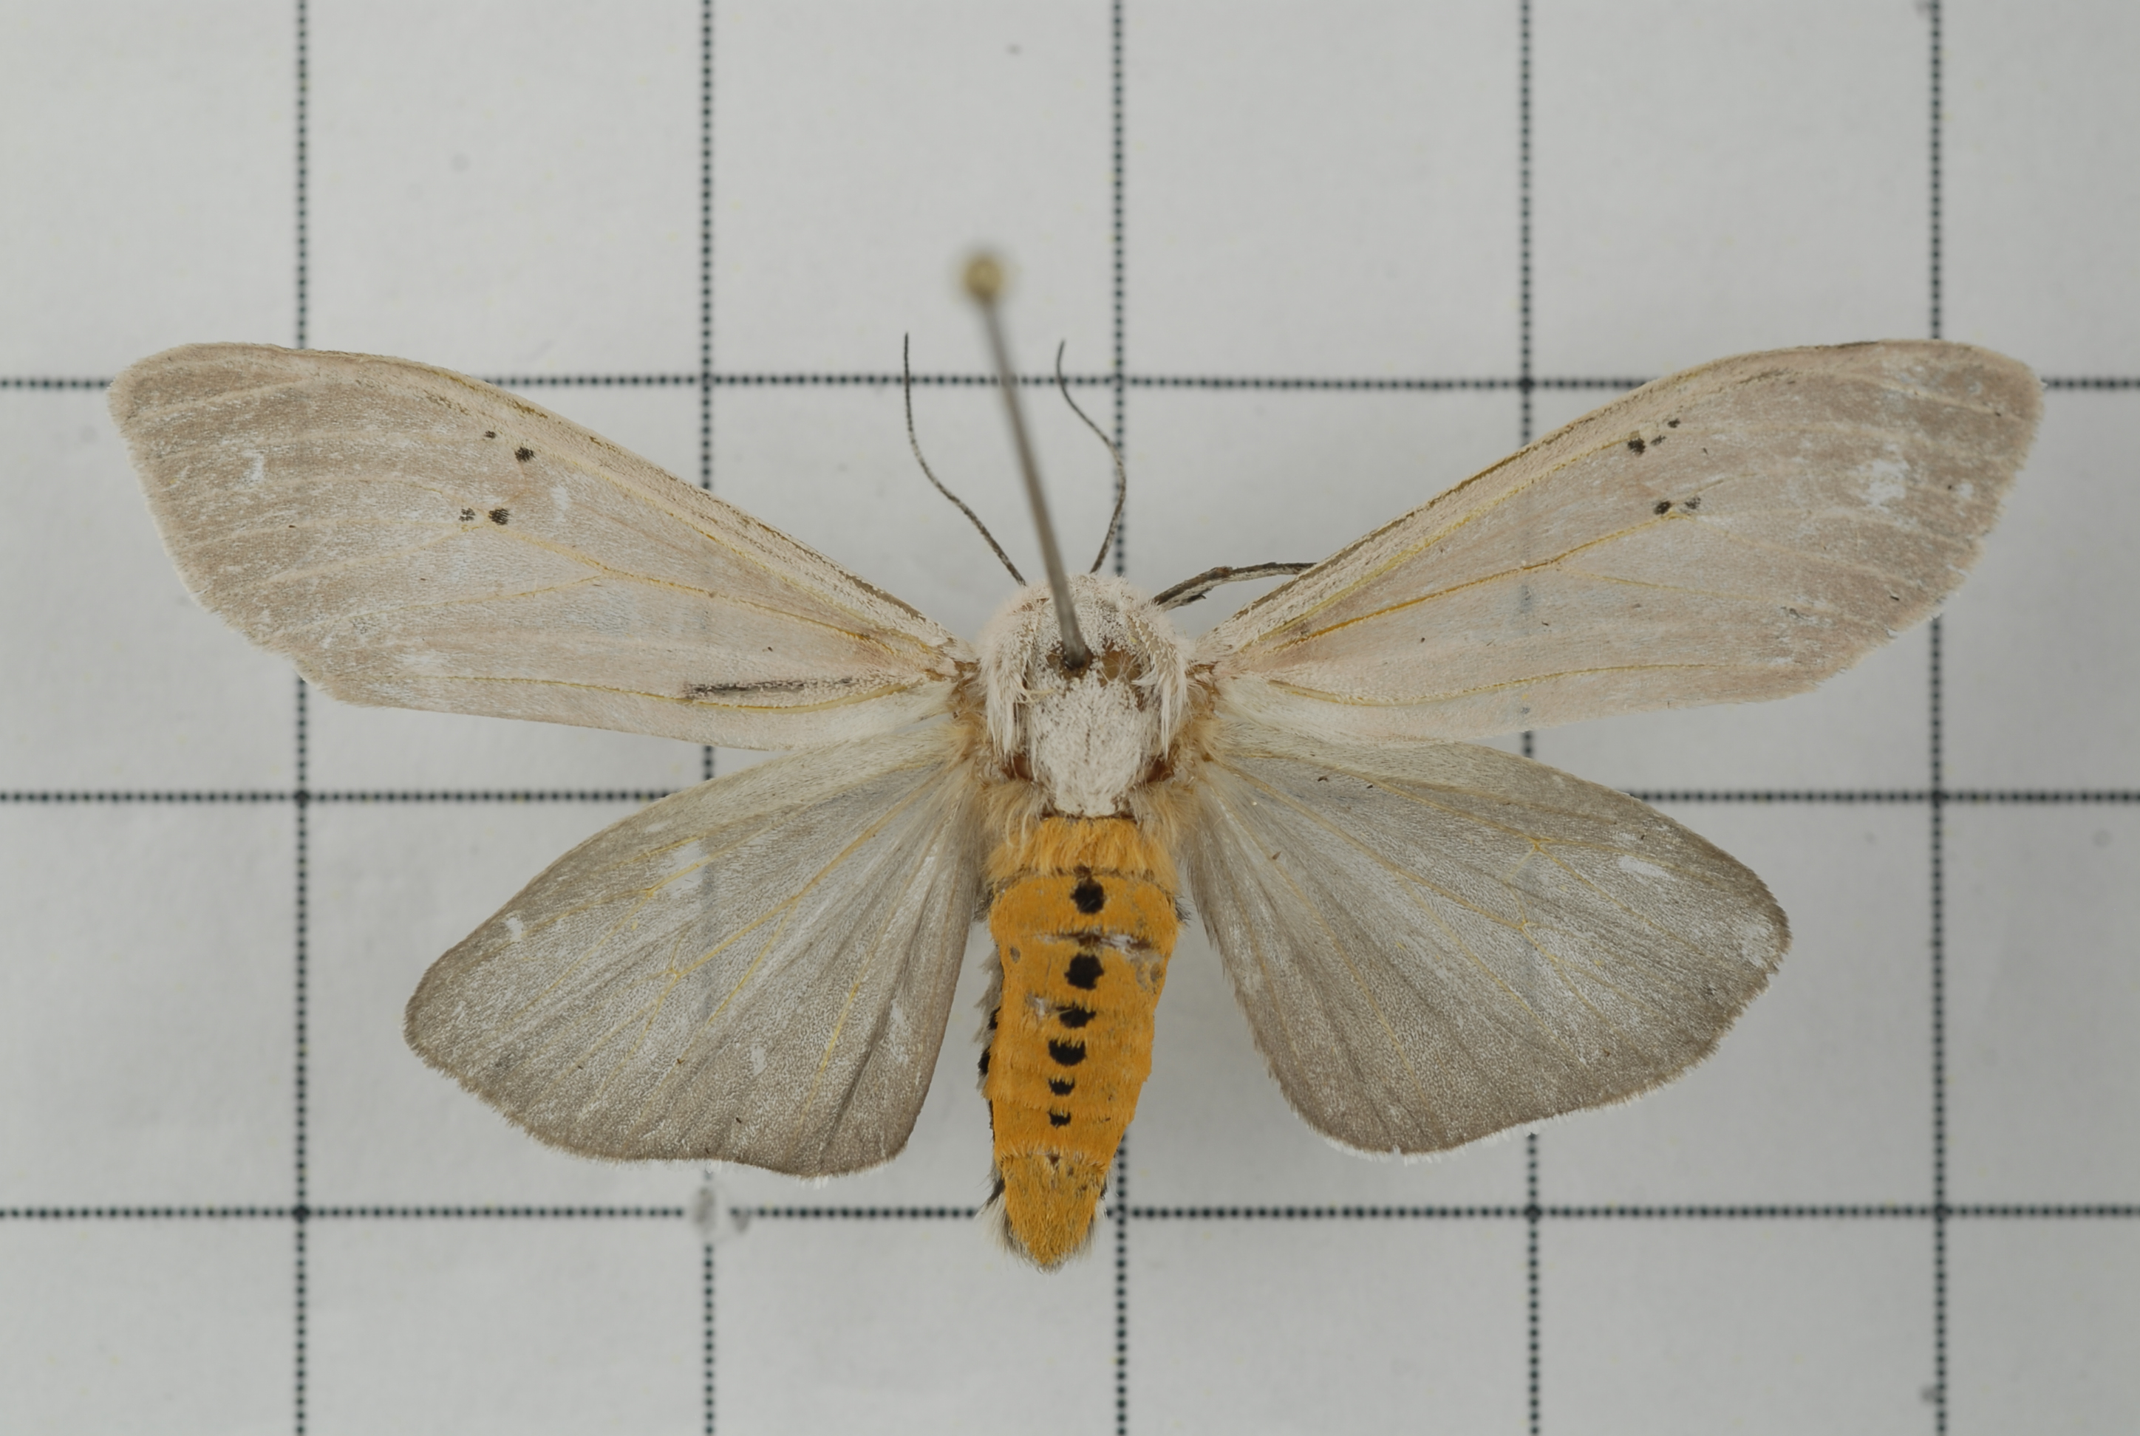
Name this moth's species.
Creatonotos transiens koni
